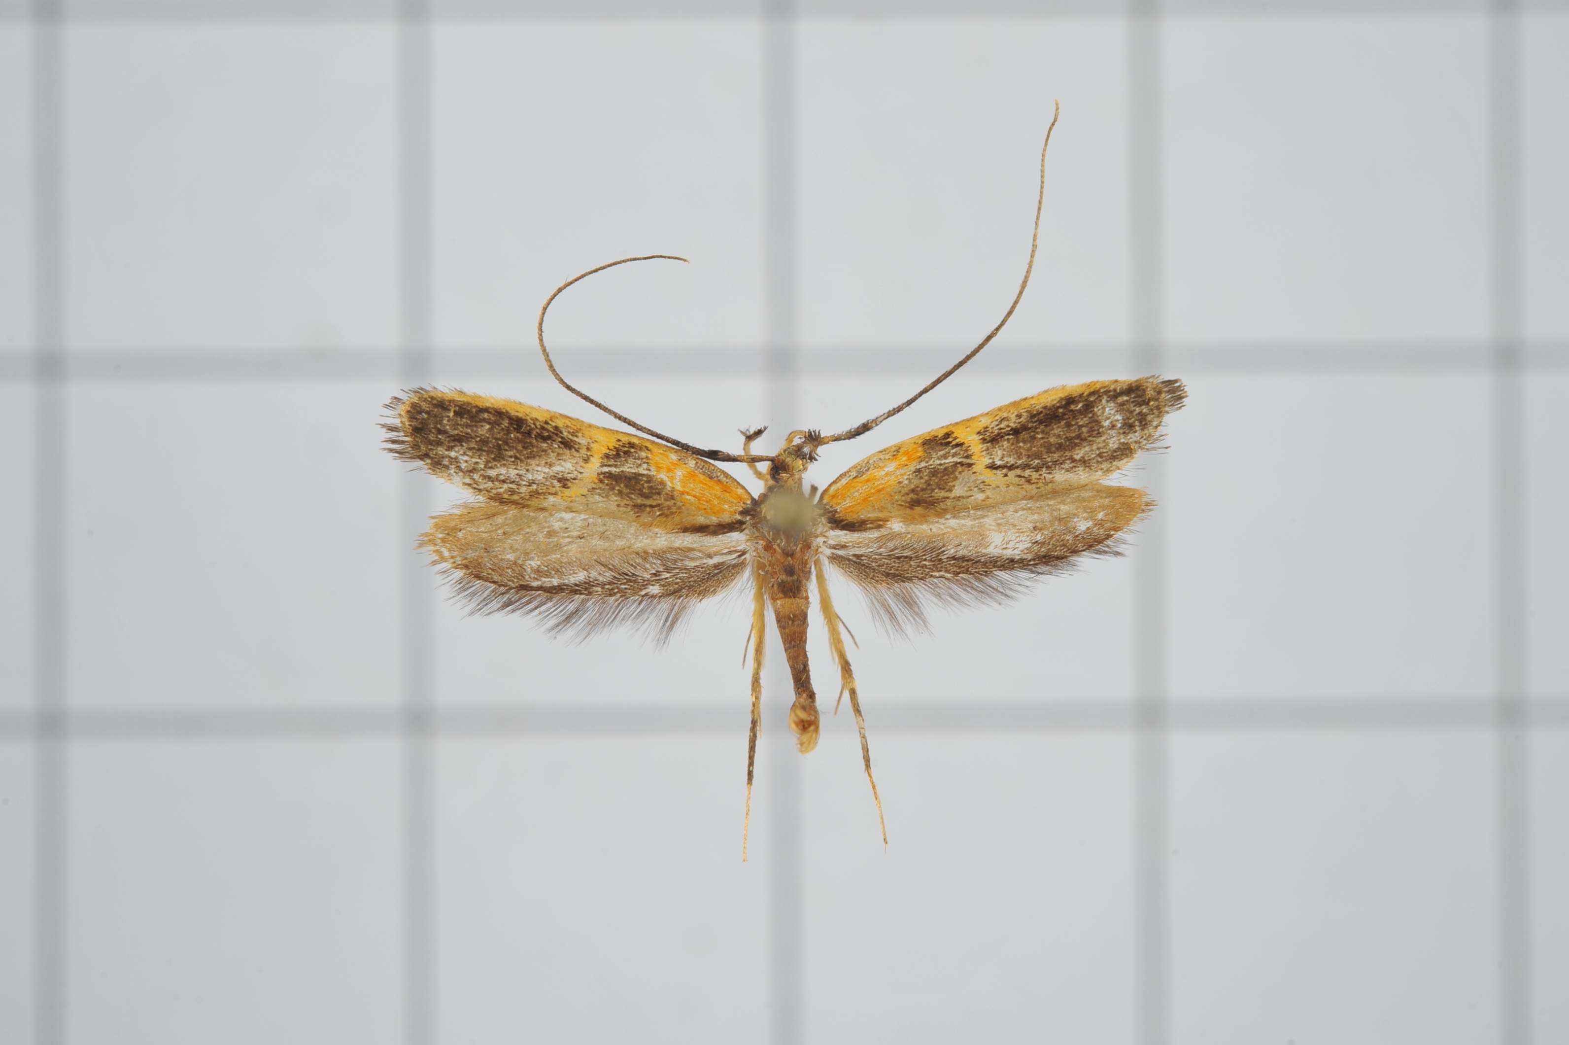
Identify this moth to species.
Tisis mesozosta
